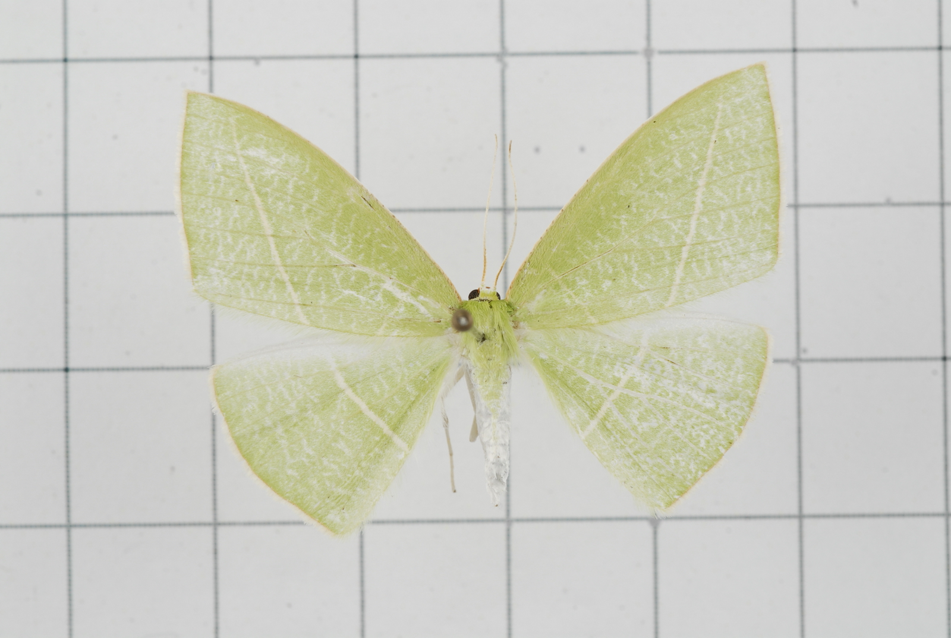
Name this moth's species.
Tanaoctenia haliaria
